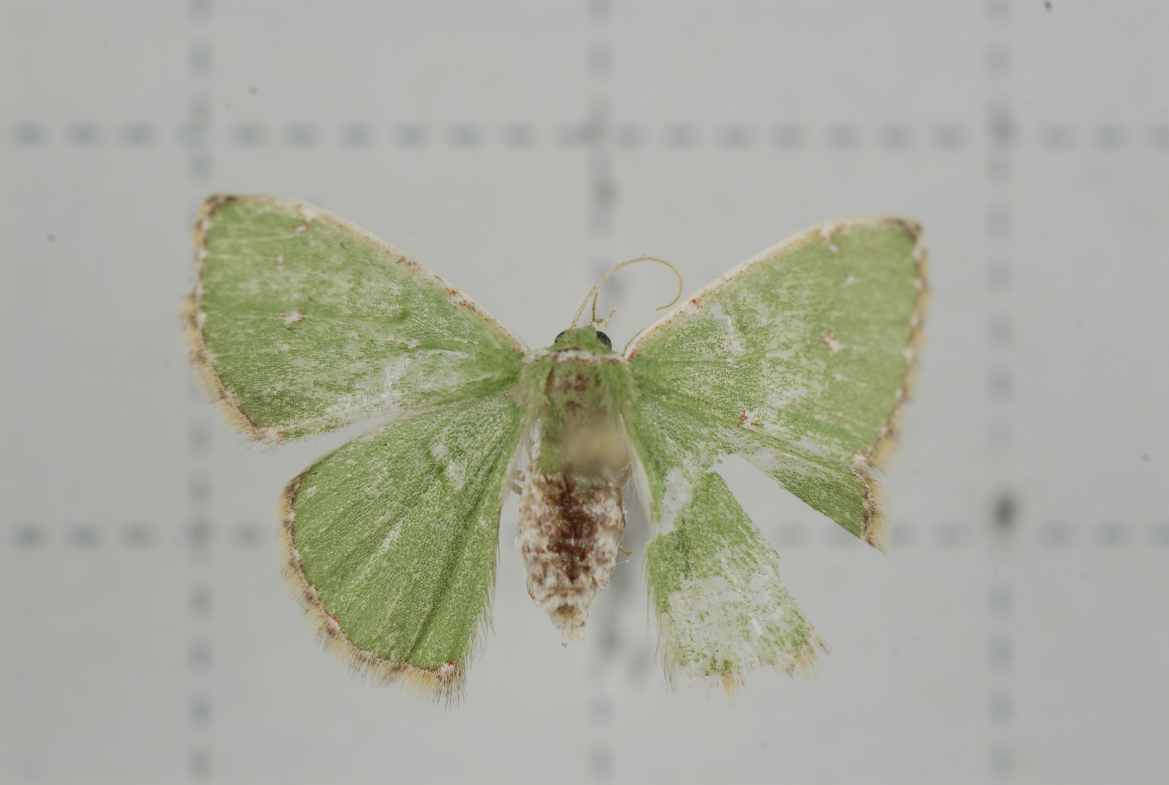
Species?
Argyrocosma inductaria
